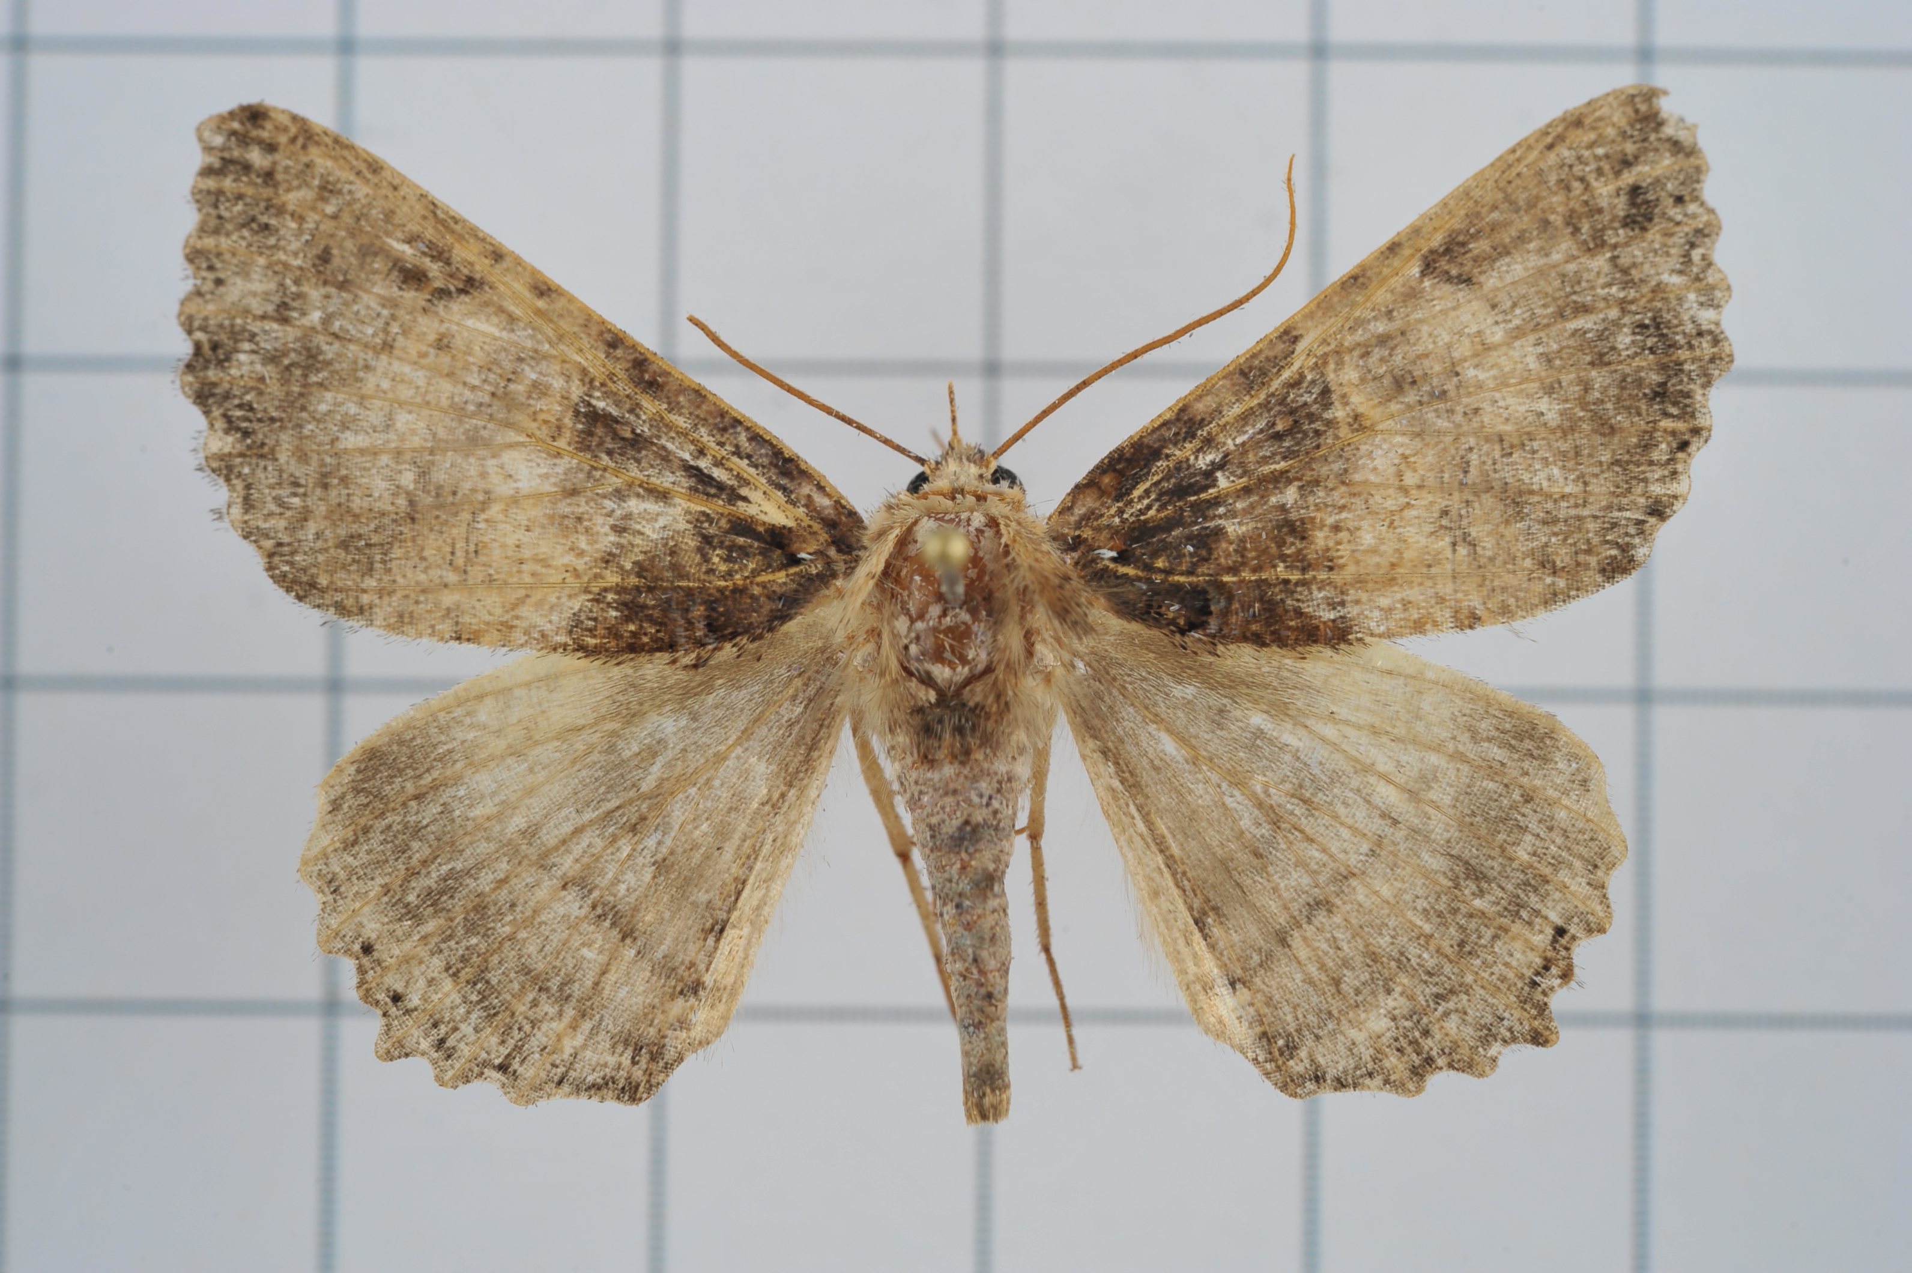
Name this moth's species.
Daddala lucilla
